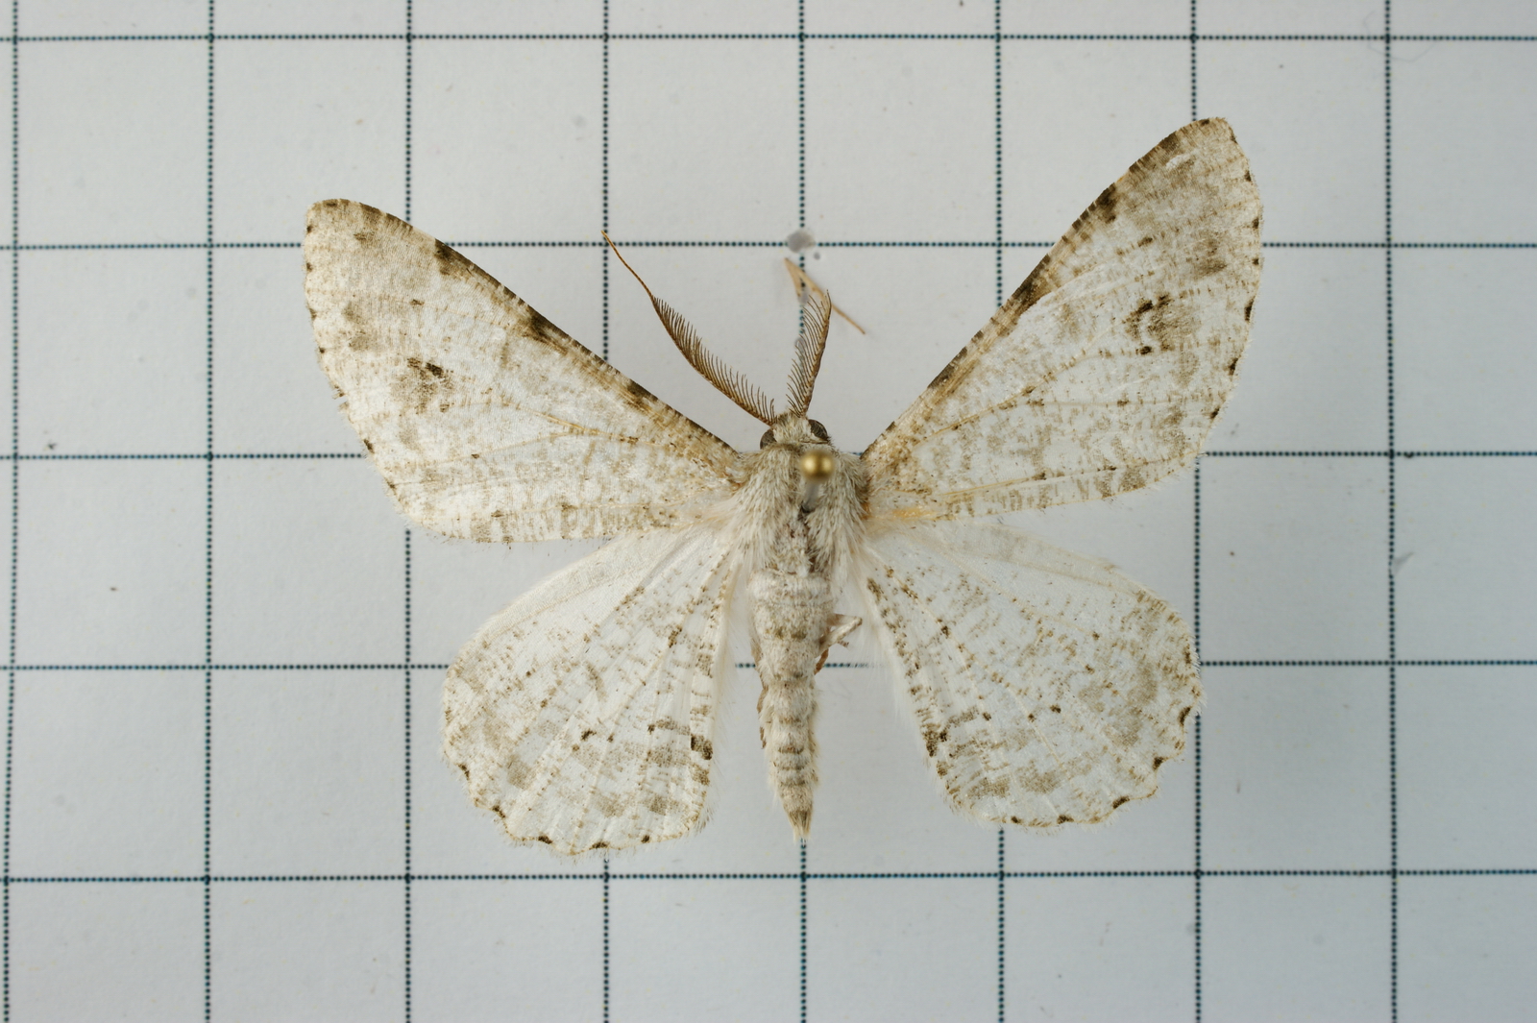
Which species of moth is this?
Lassaba parvalbidaria parvalbidaria
